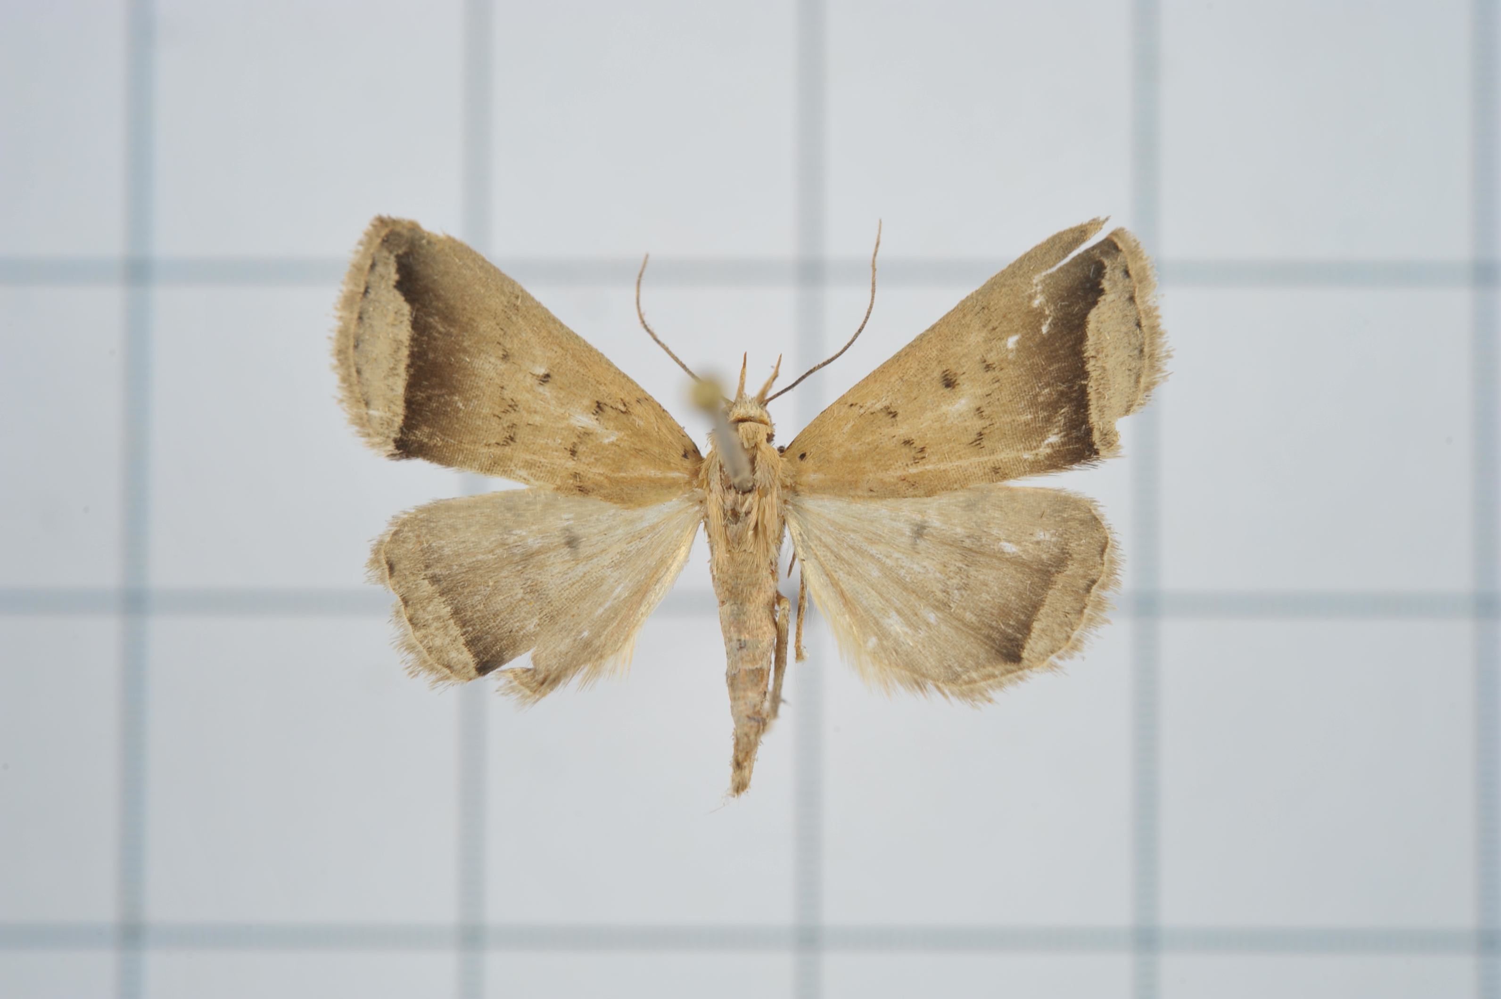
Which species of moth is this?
Simplicia mistacalis
